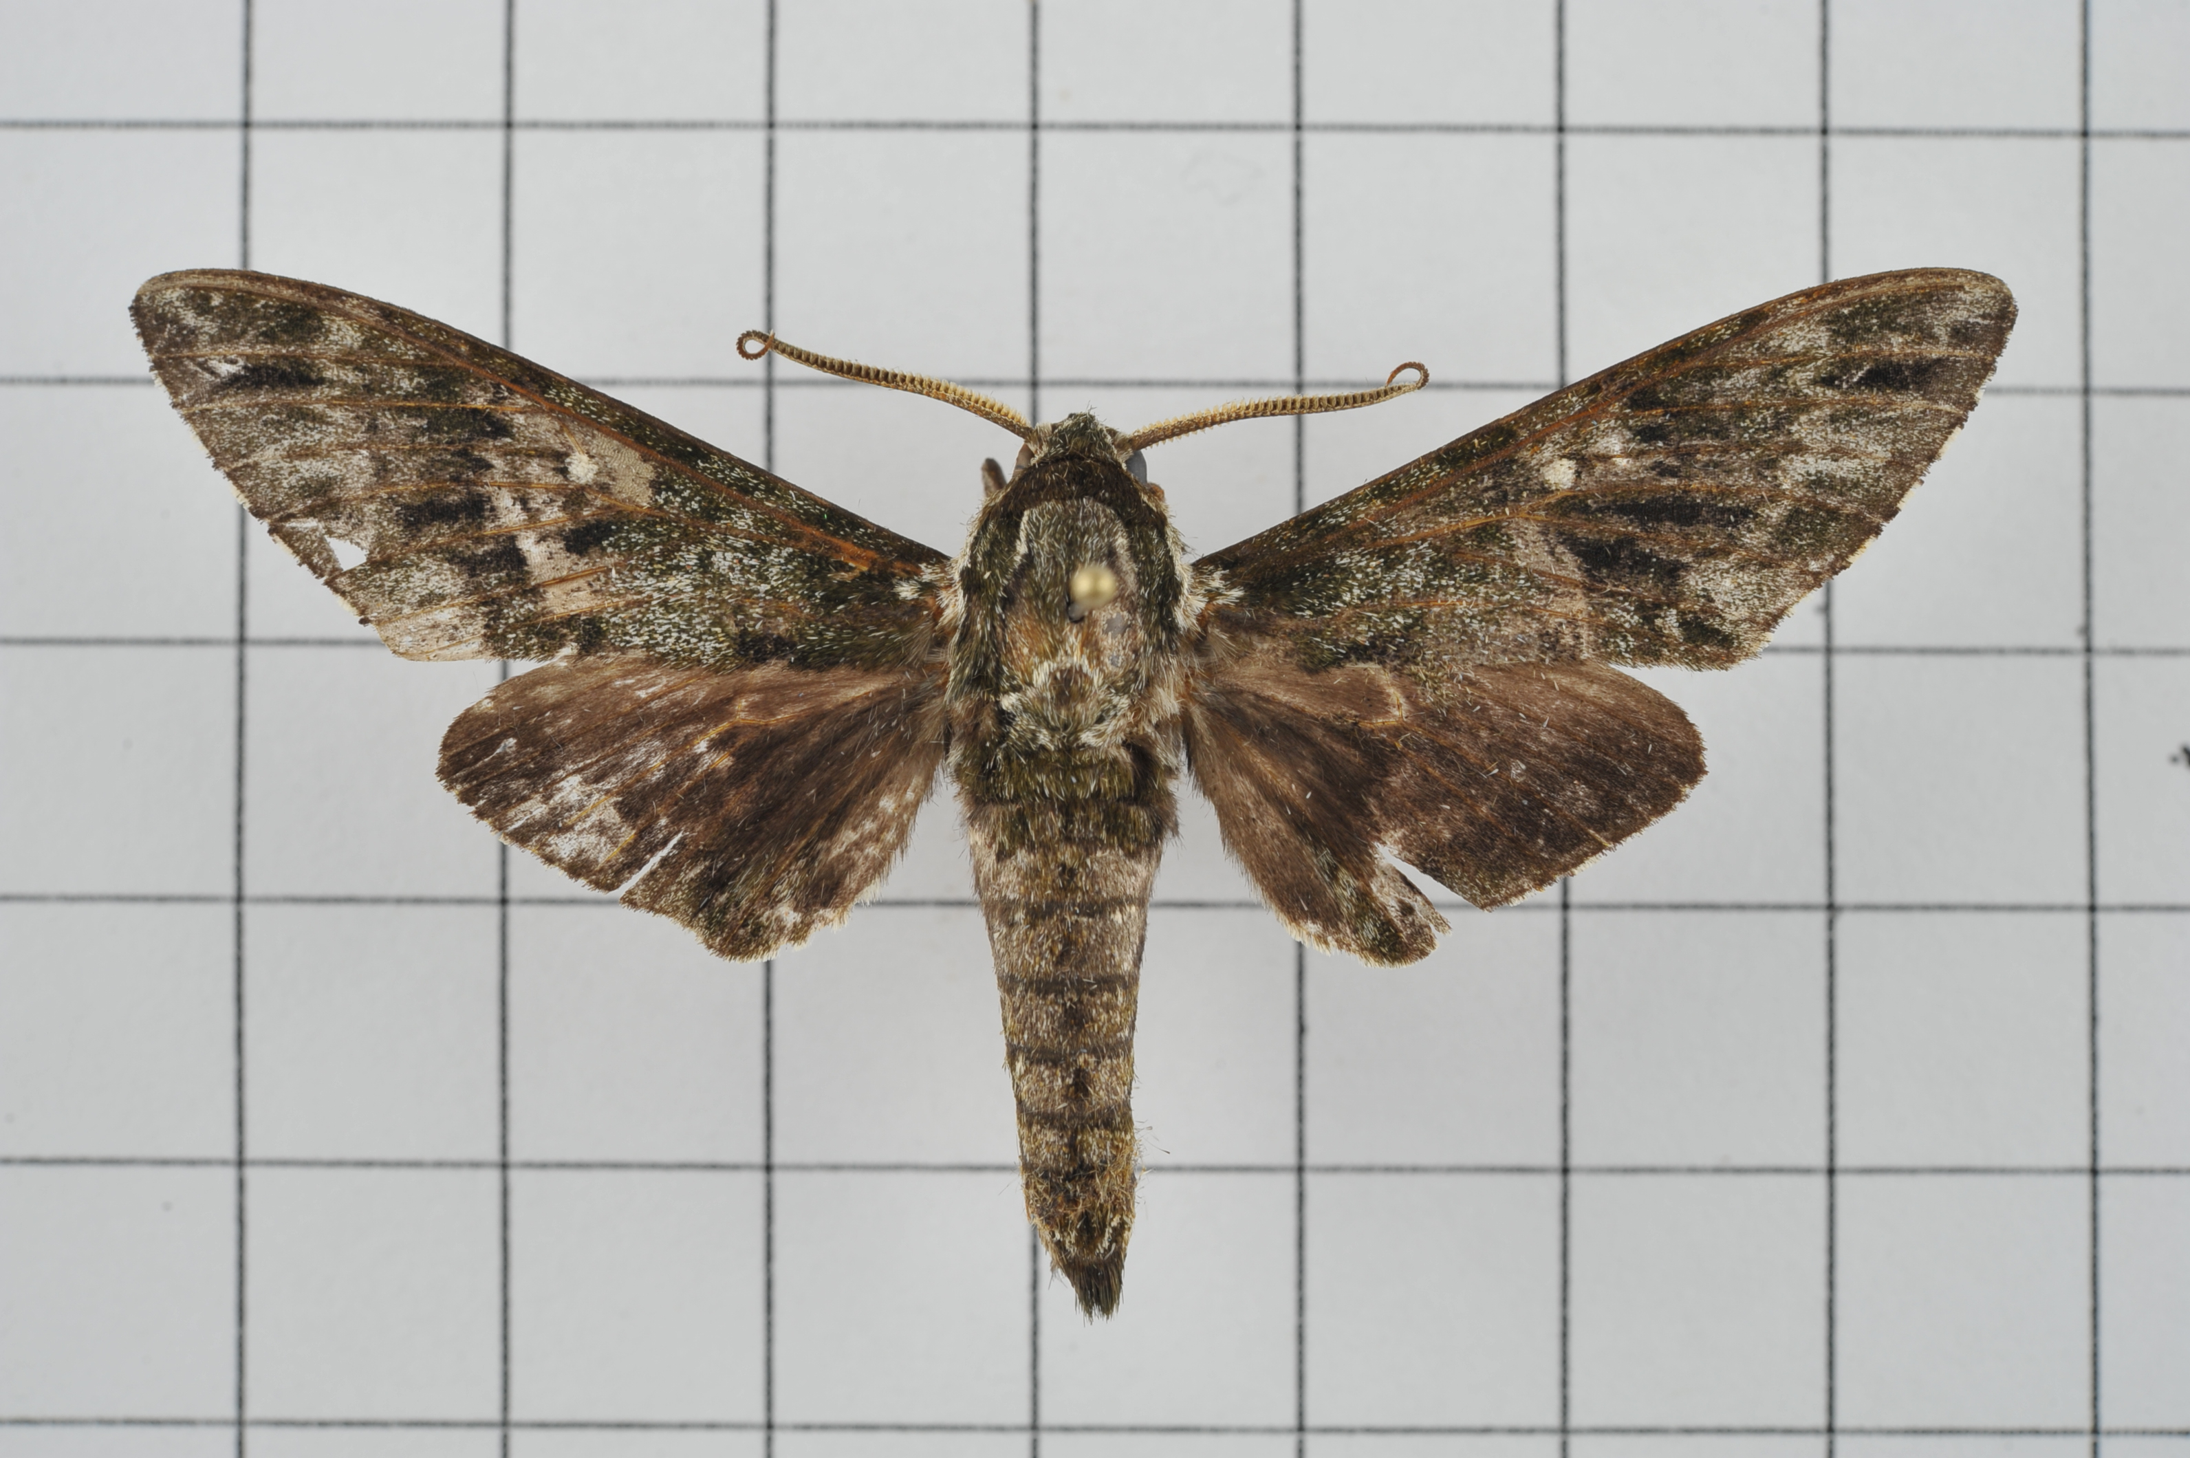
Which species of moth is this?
Dolbina formosana
